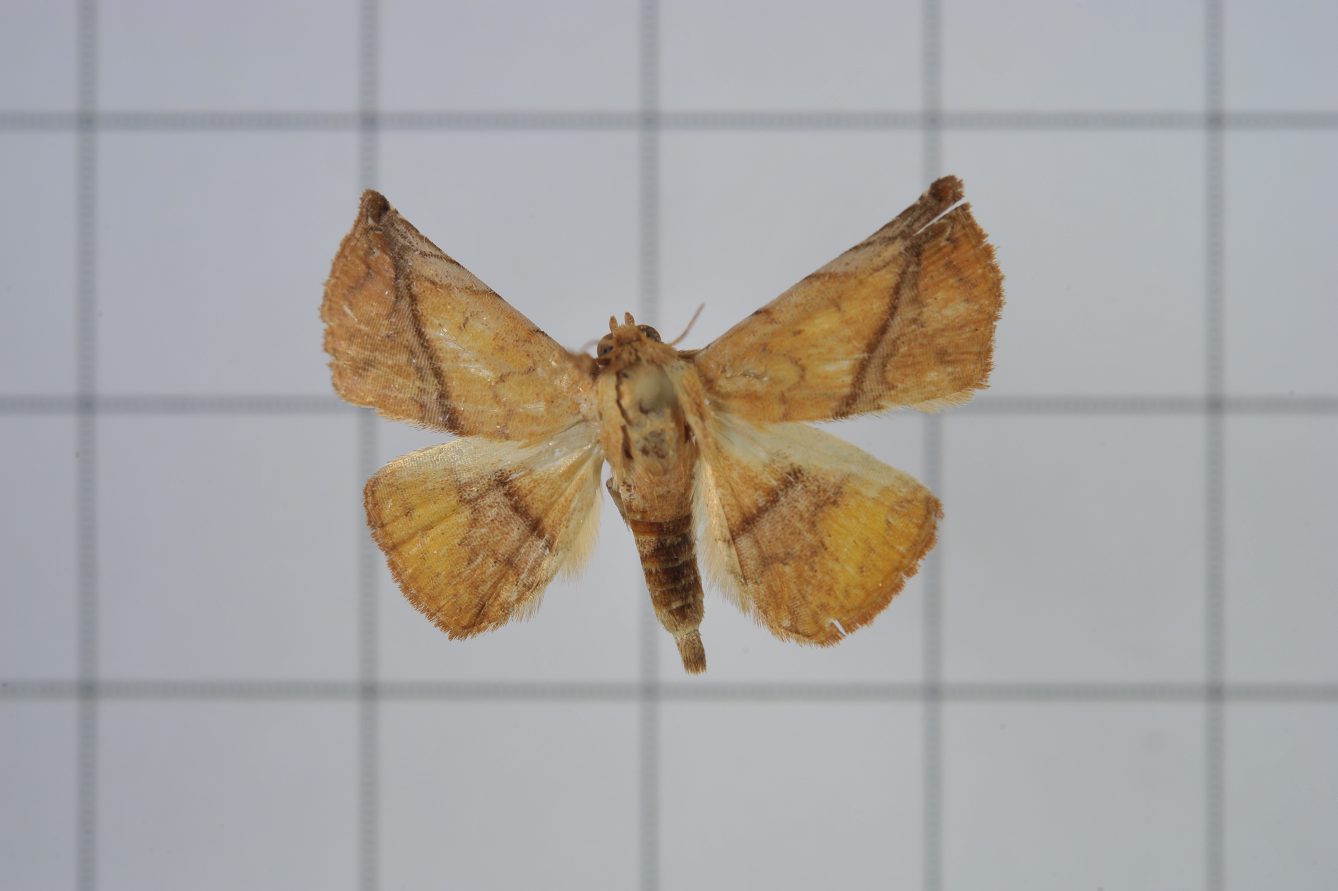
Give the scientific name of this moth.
Eublemma quadrapex
